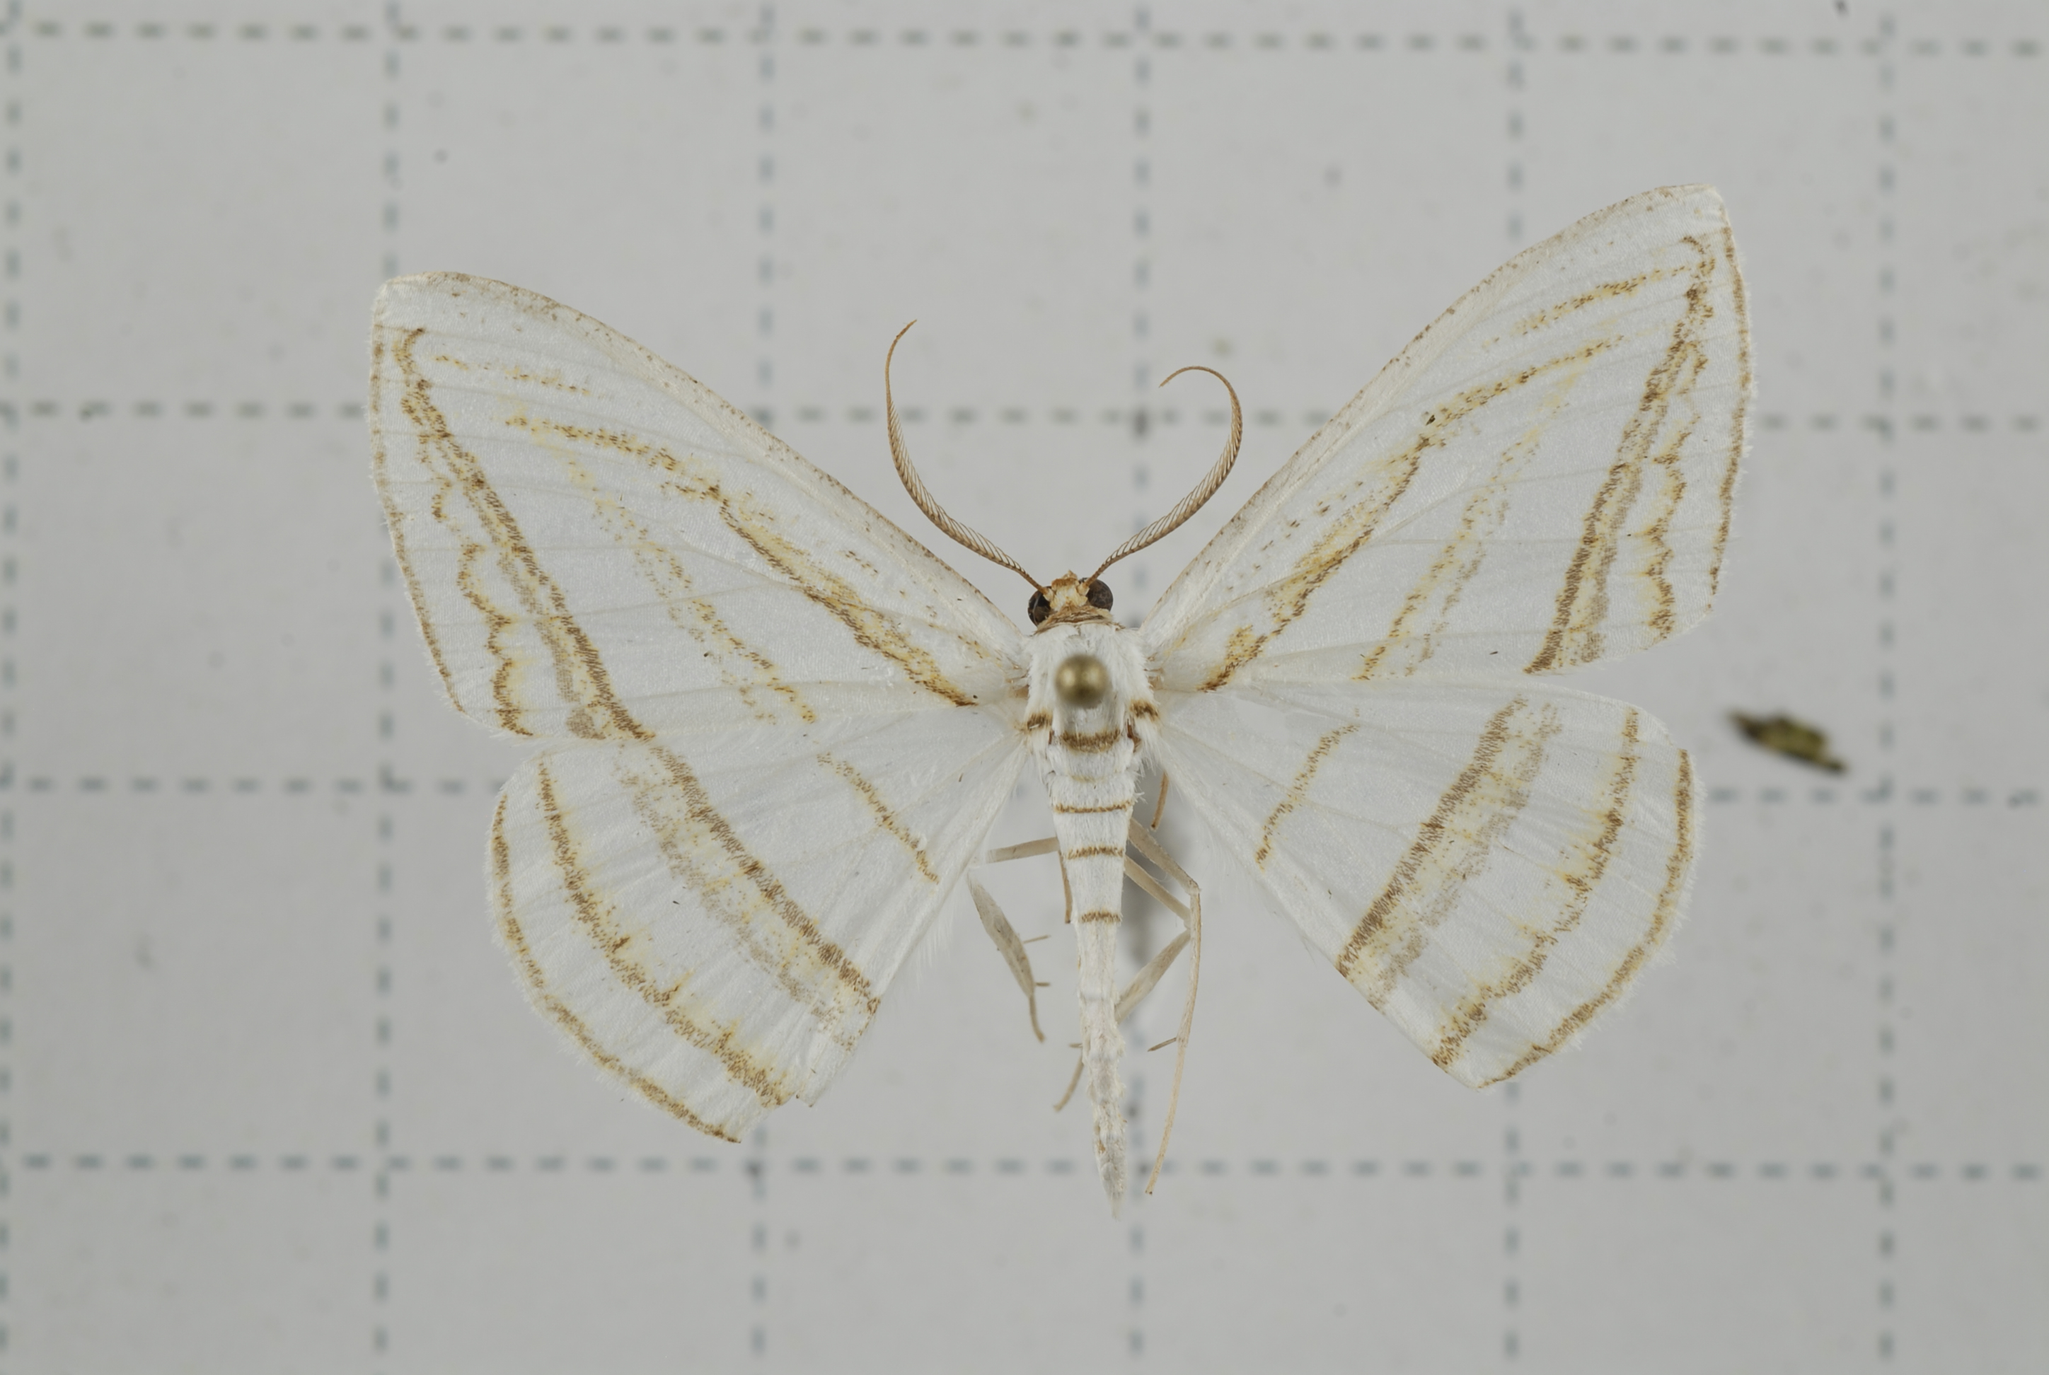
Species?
Orthocabera sericea sericea
